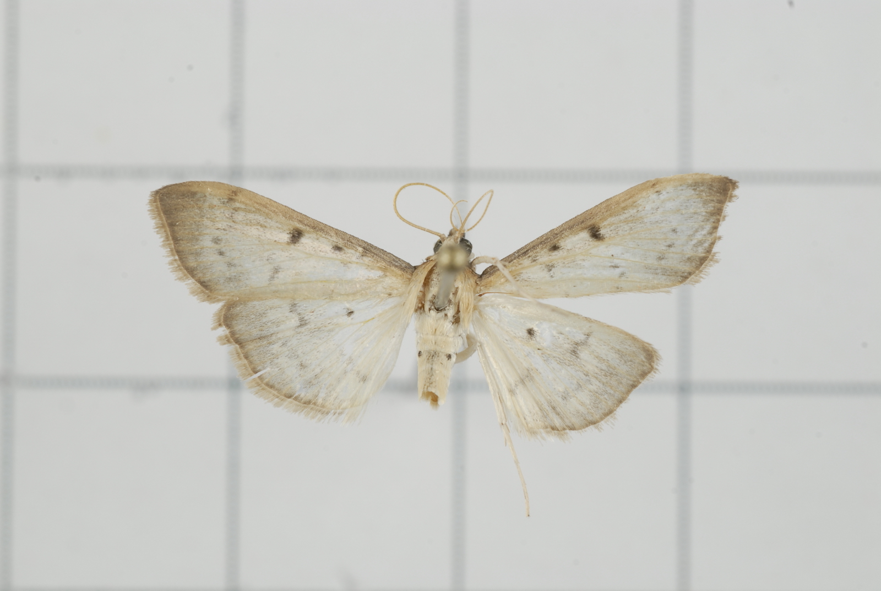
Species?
Herpetogramma basale
